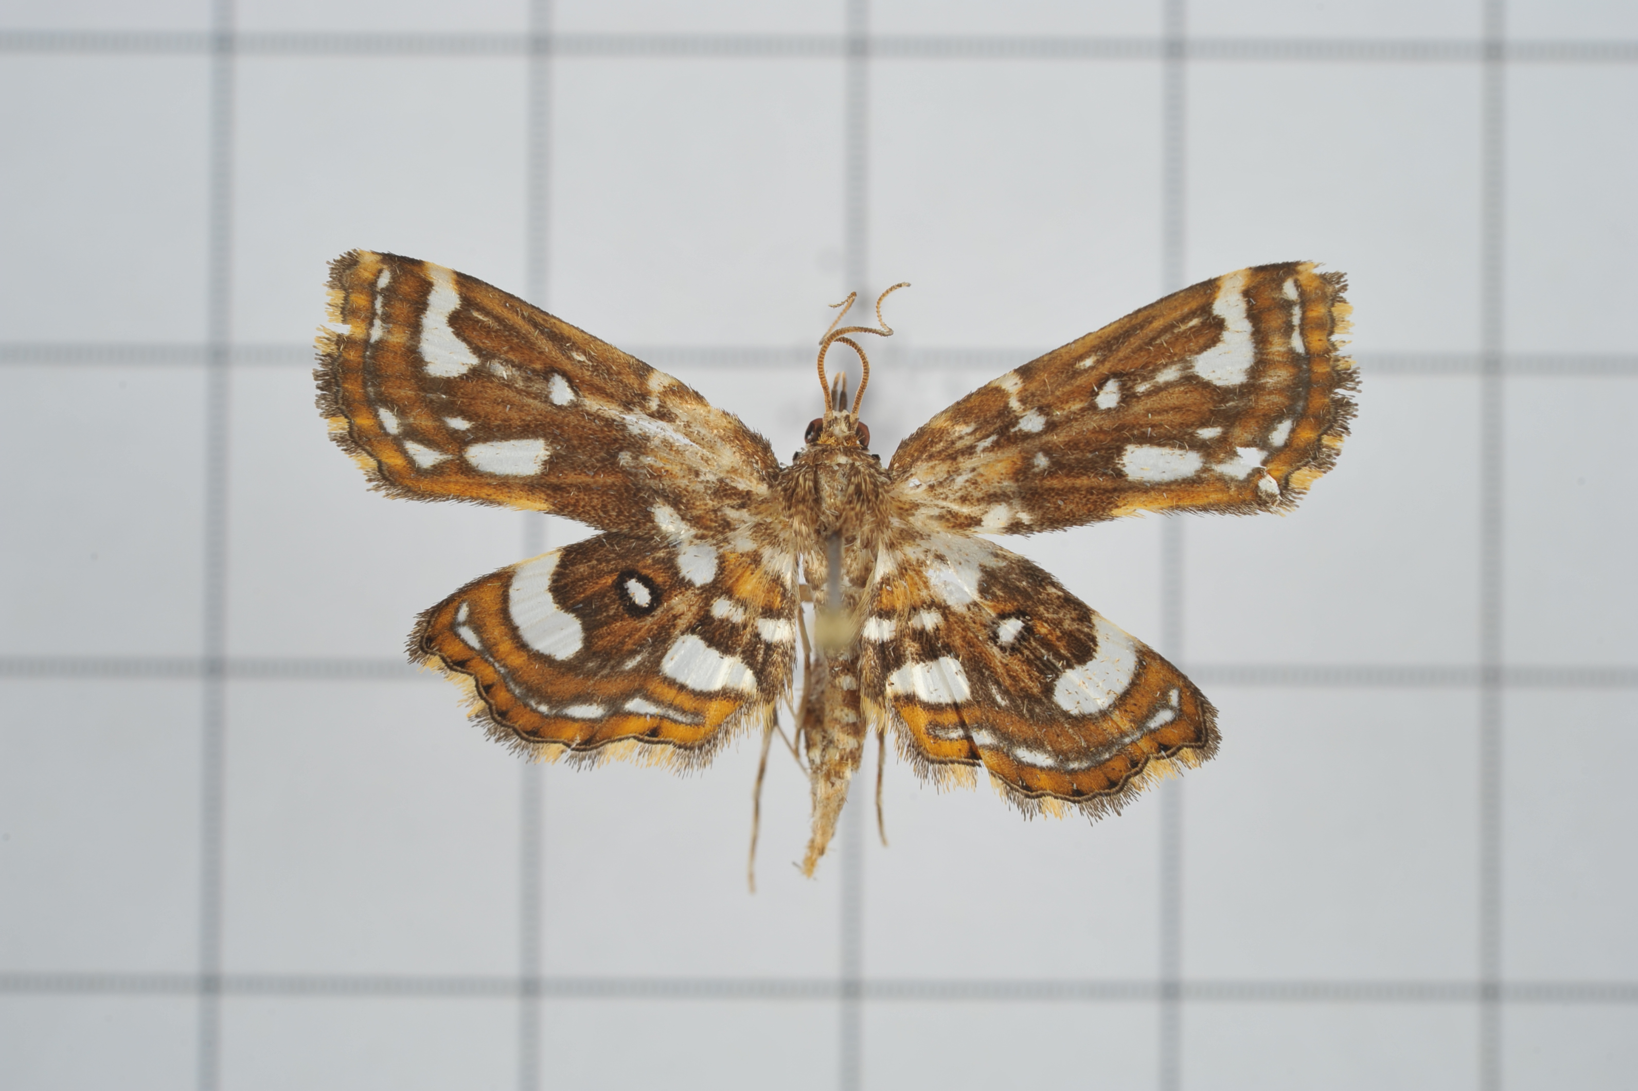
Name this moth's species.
Cymoriza taiwanalis
